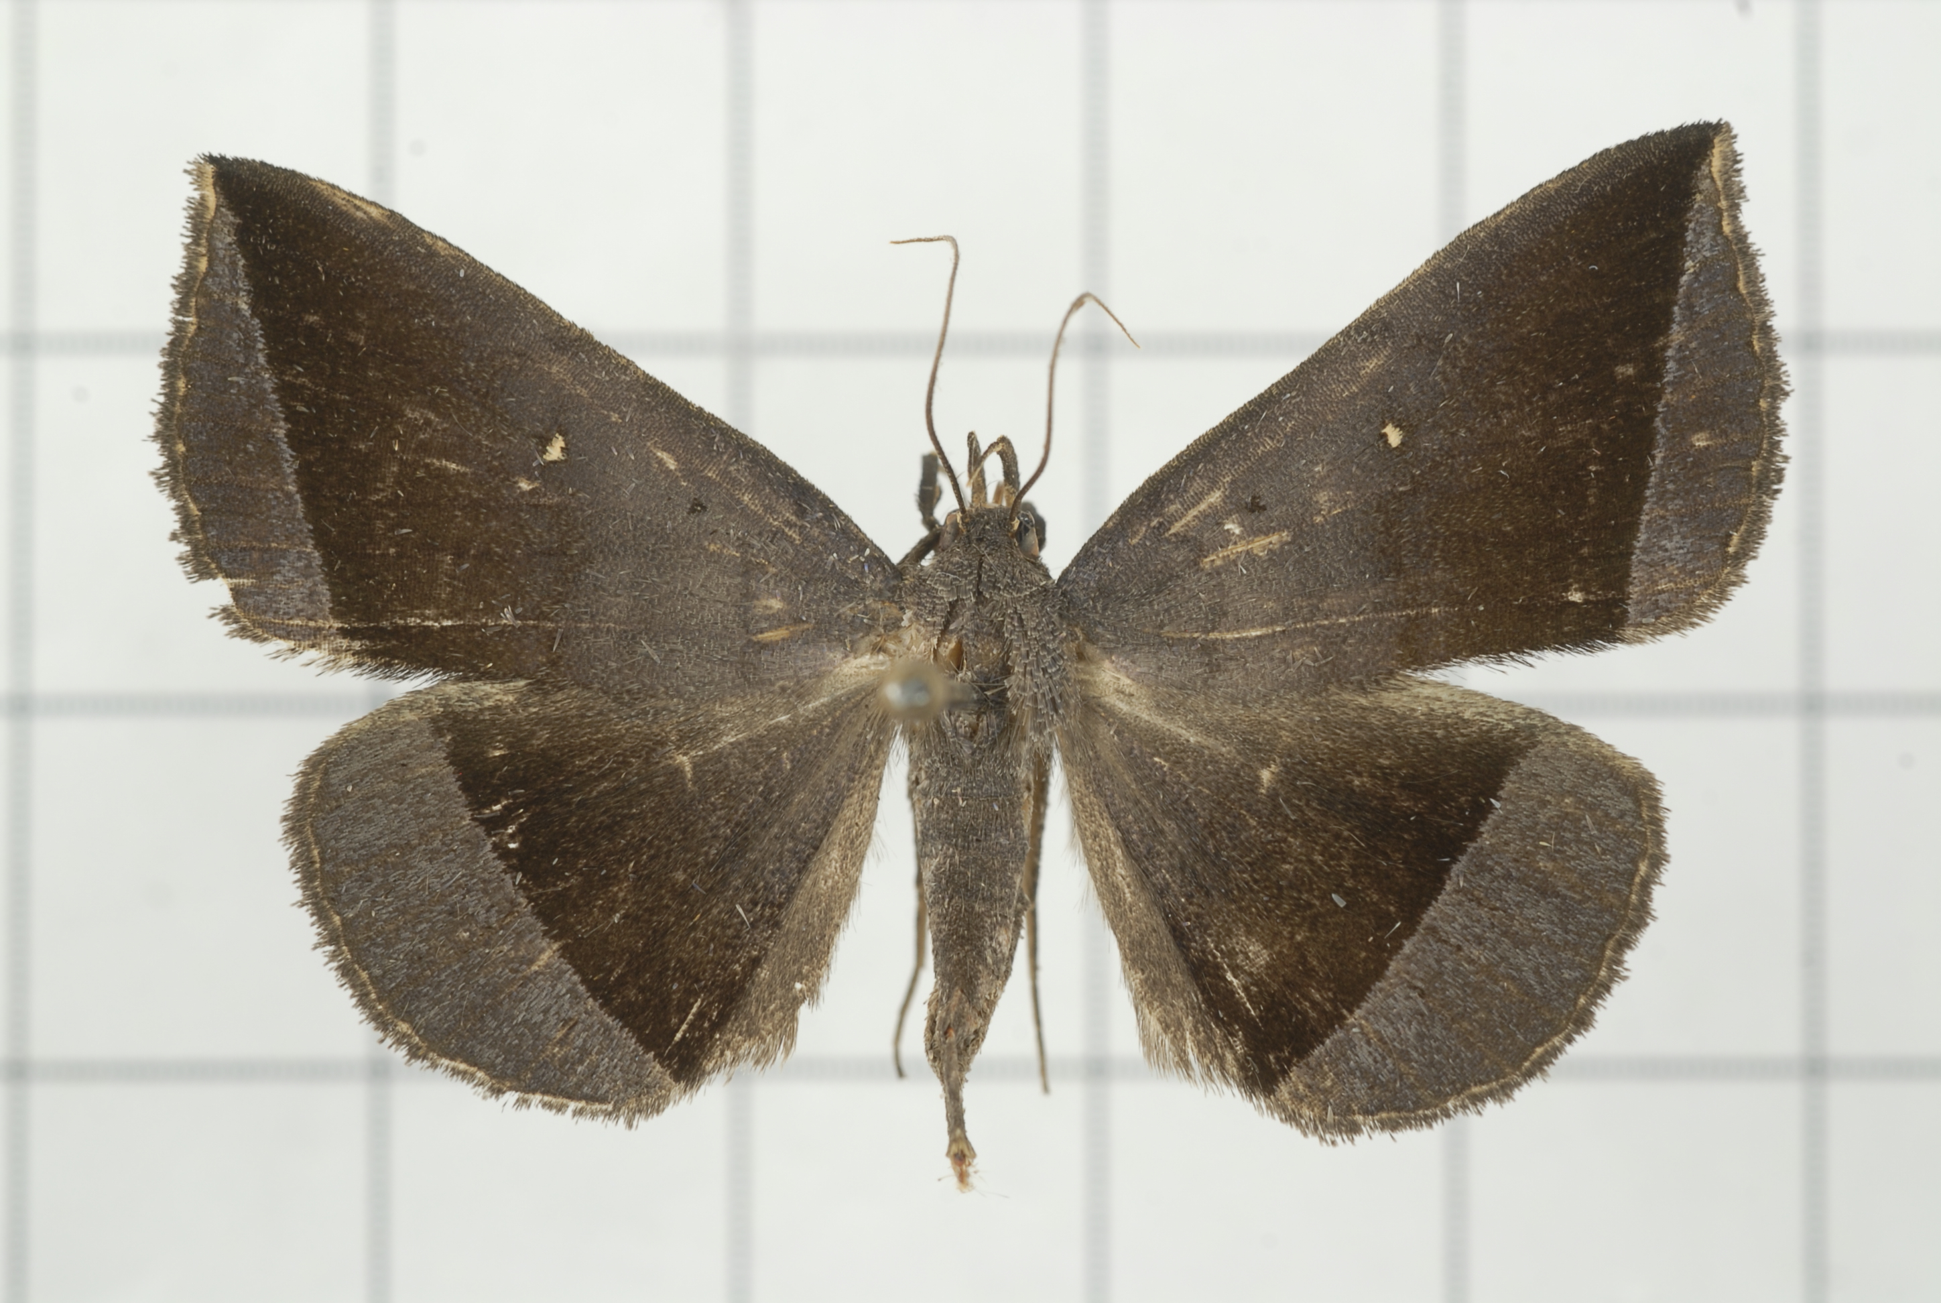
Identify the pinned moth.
Hadennia hisbonalis
